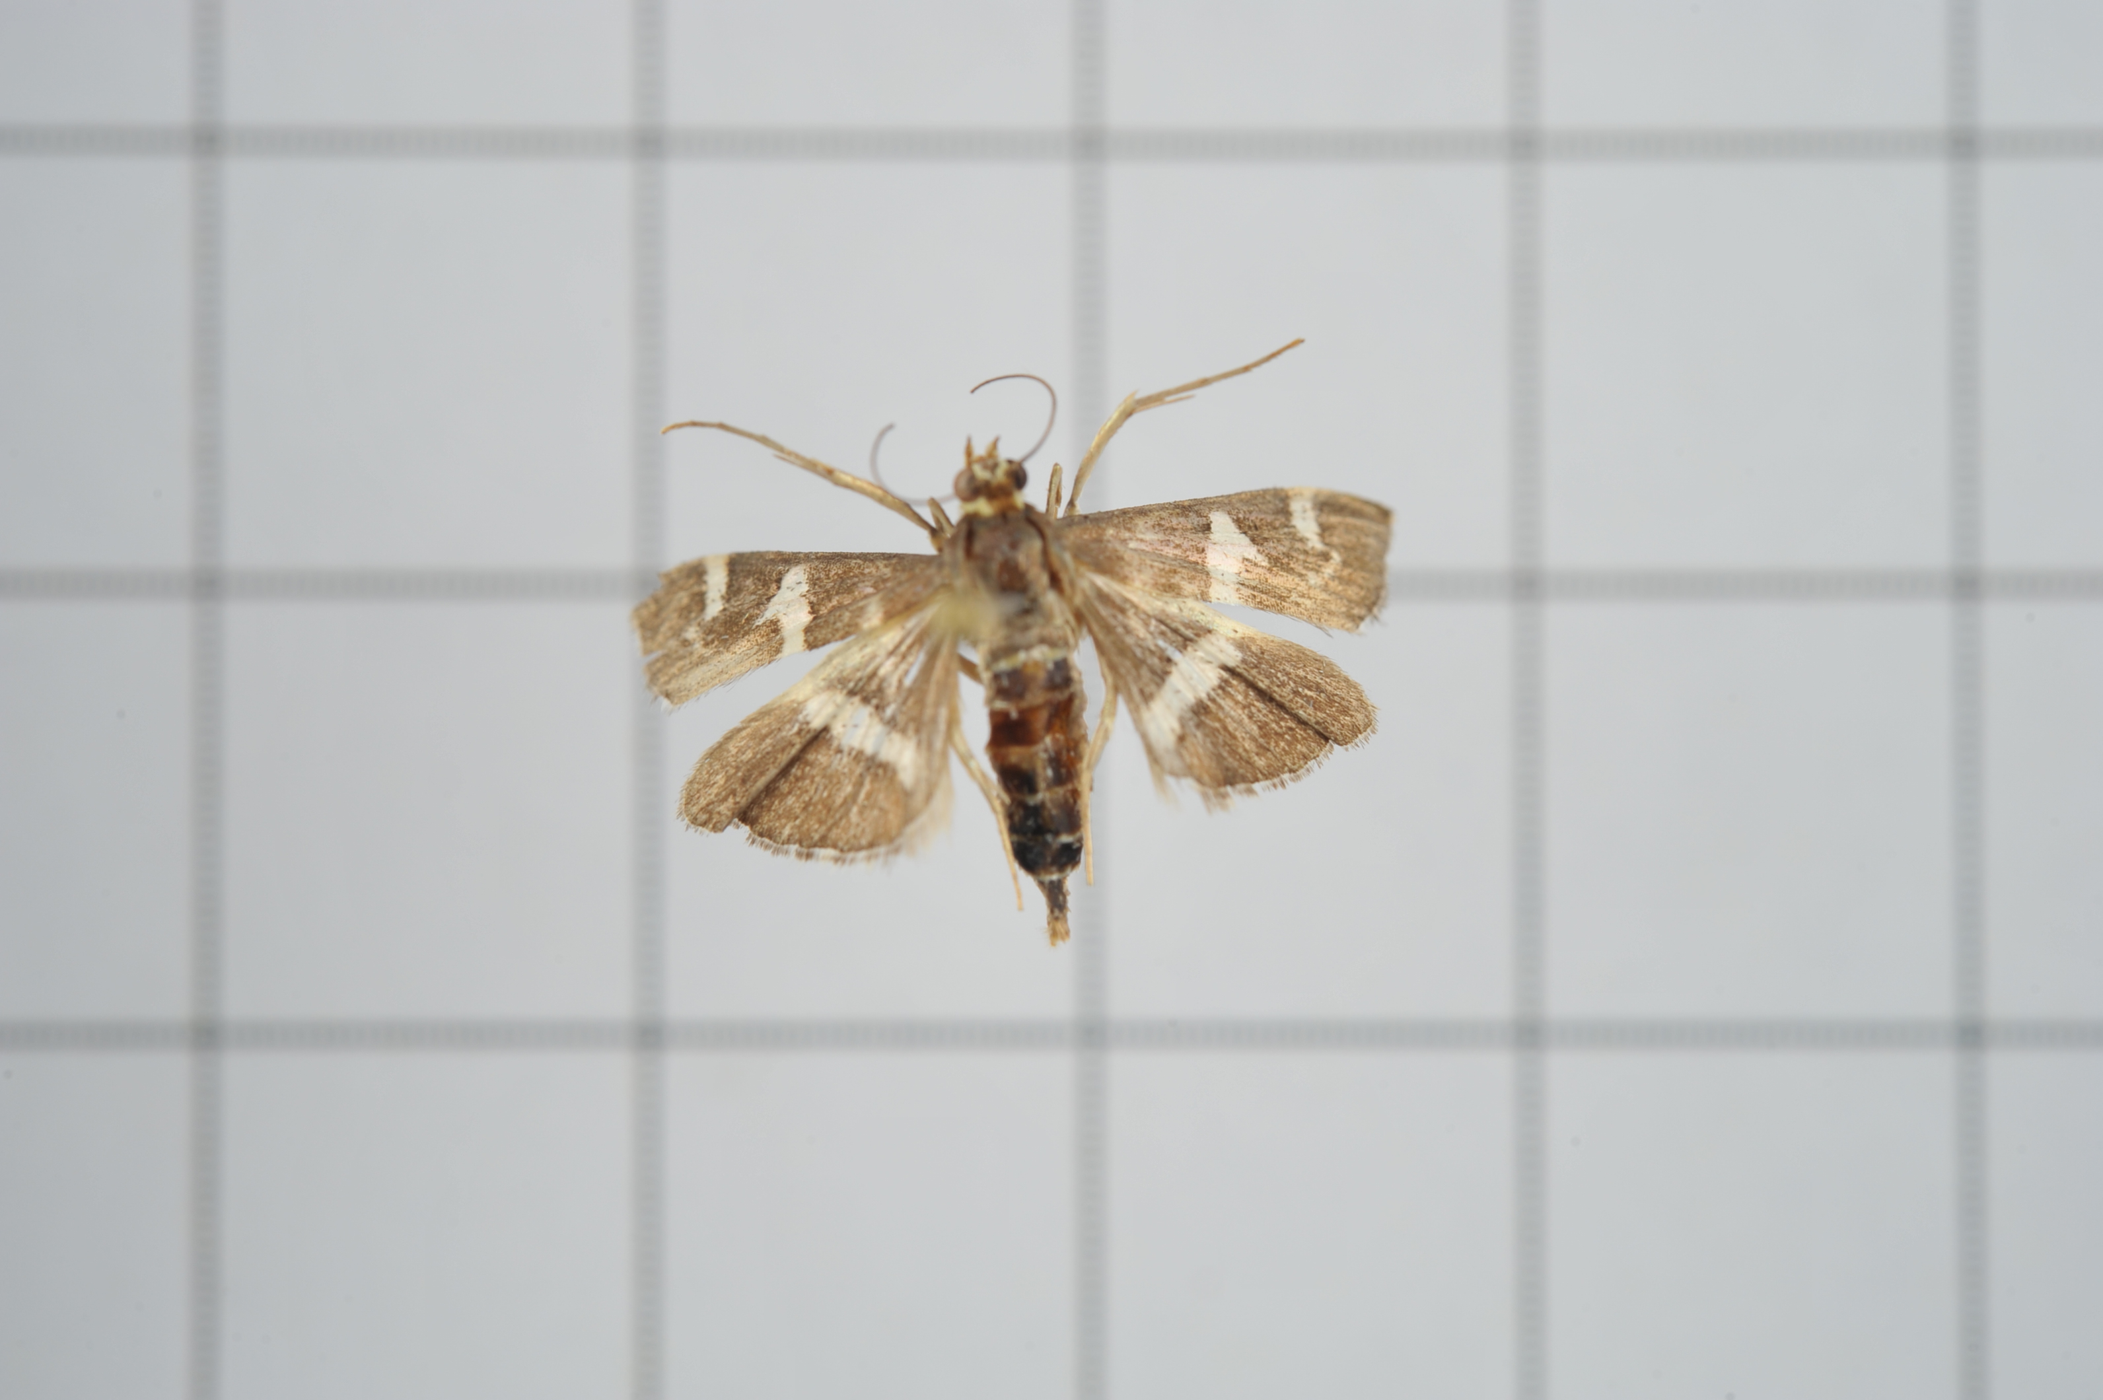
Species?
Spoladea recurvalis
